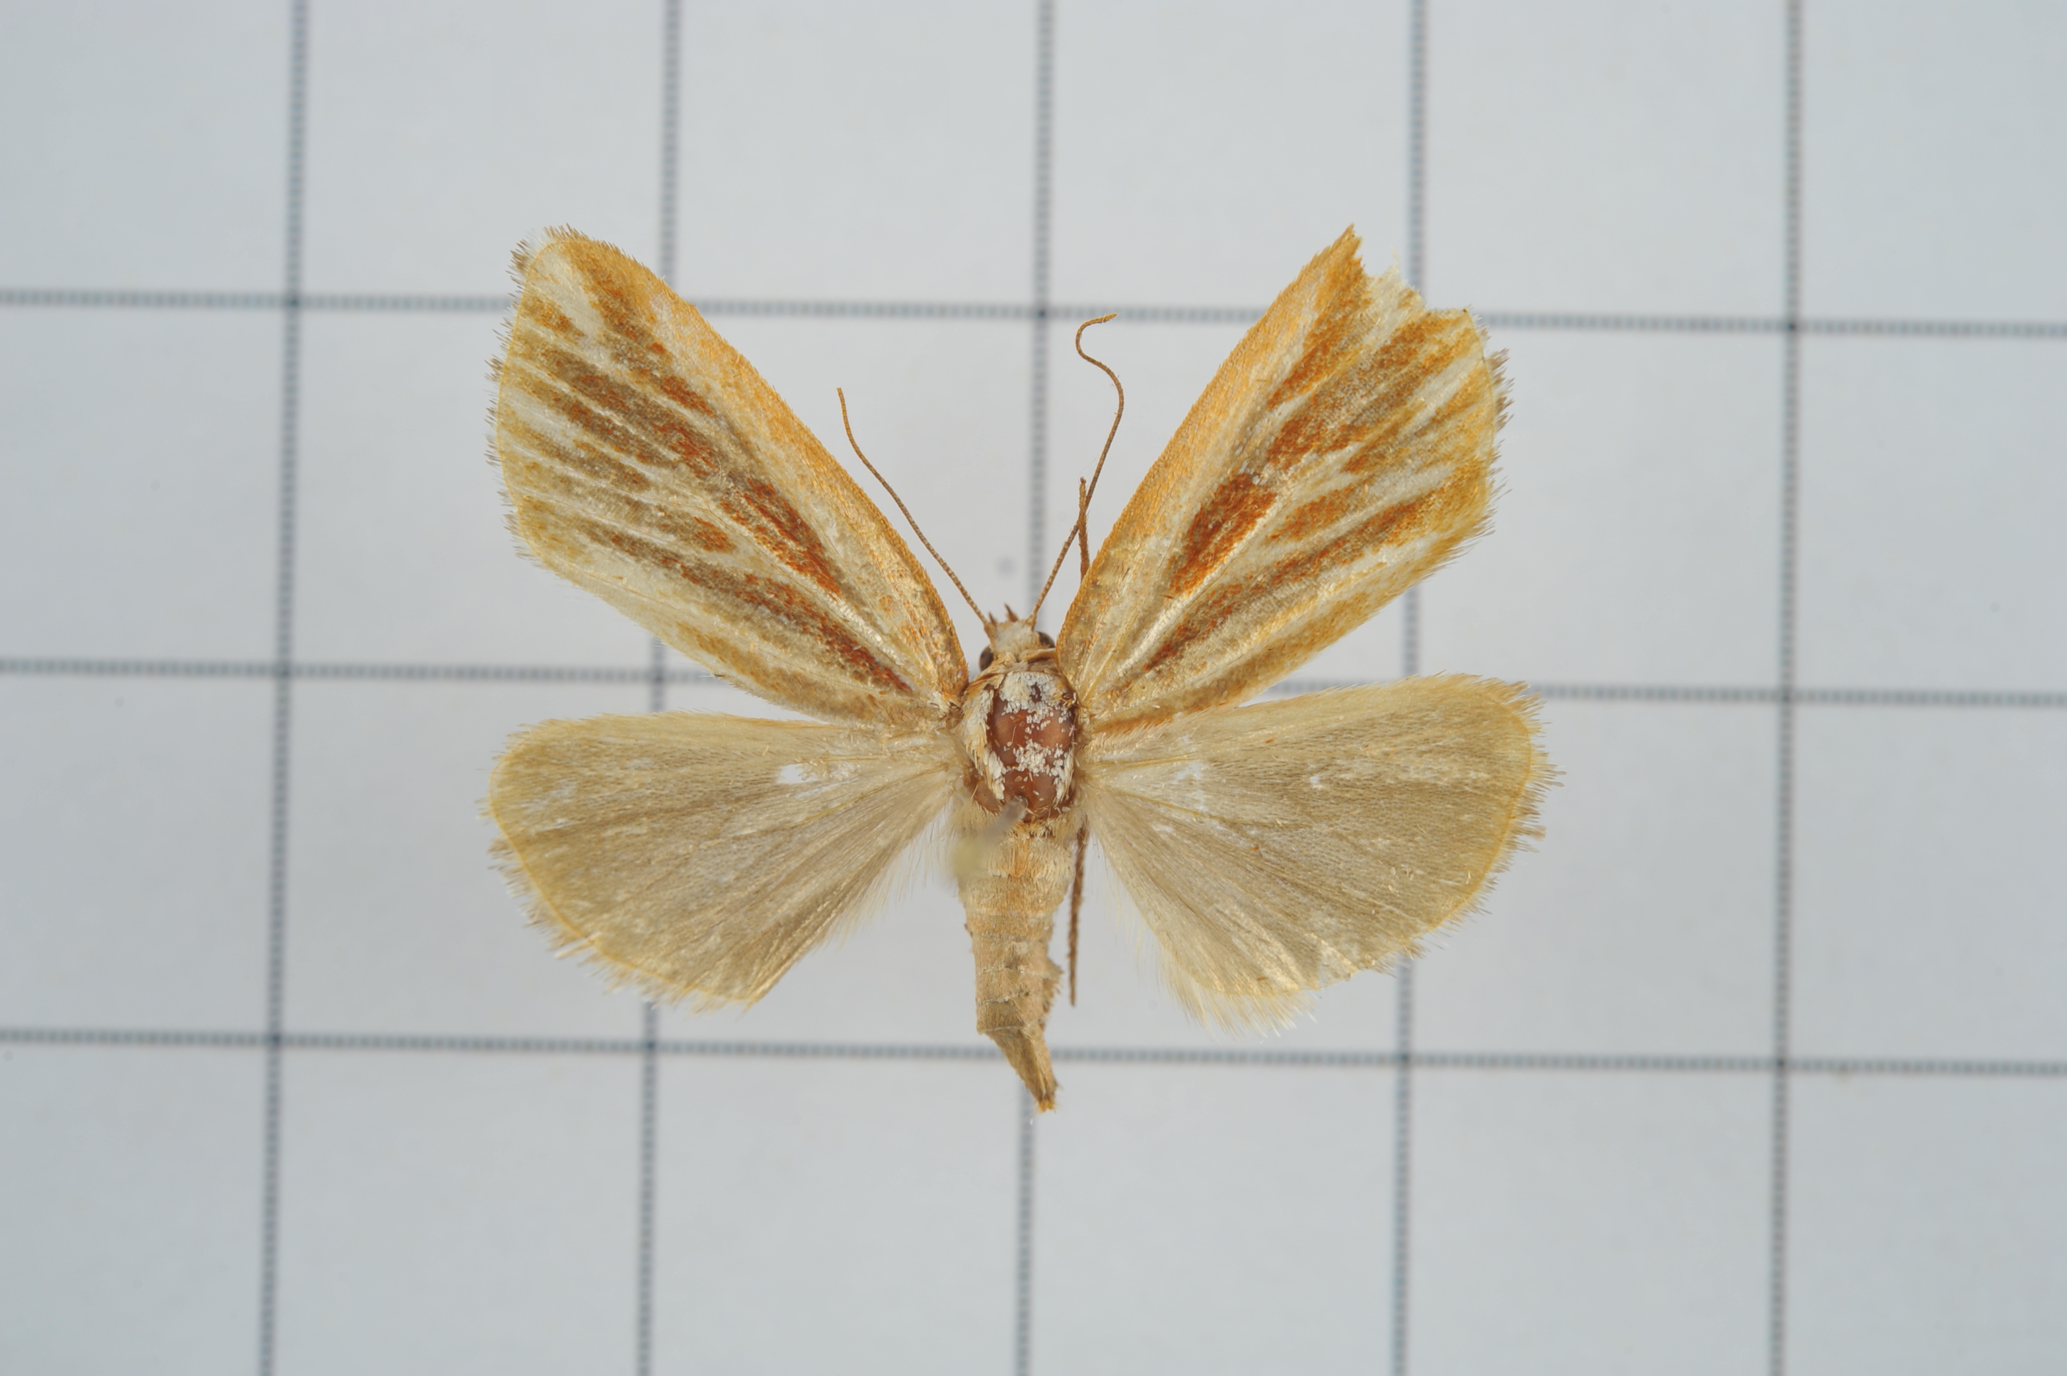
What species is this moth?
Narangodes argyrostrigatus
